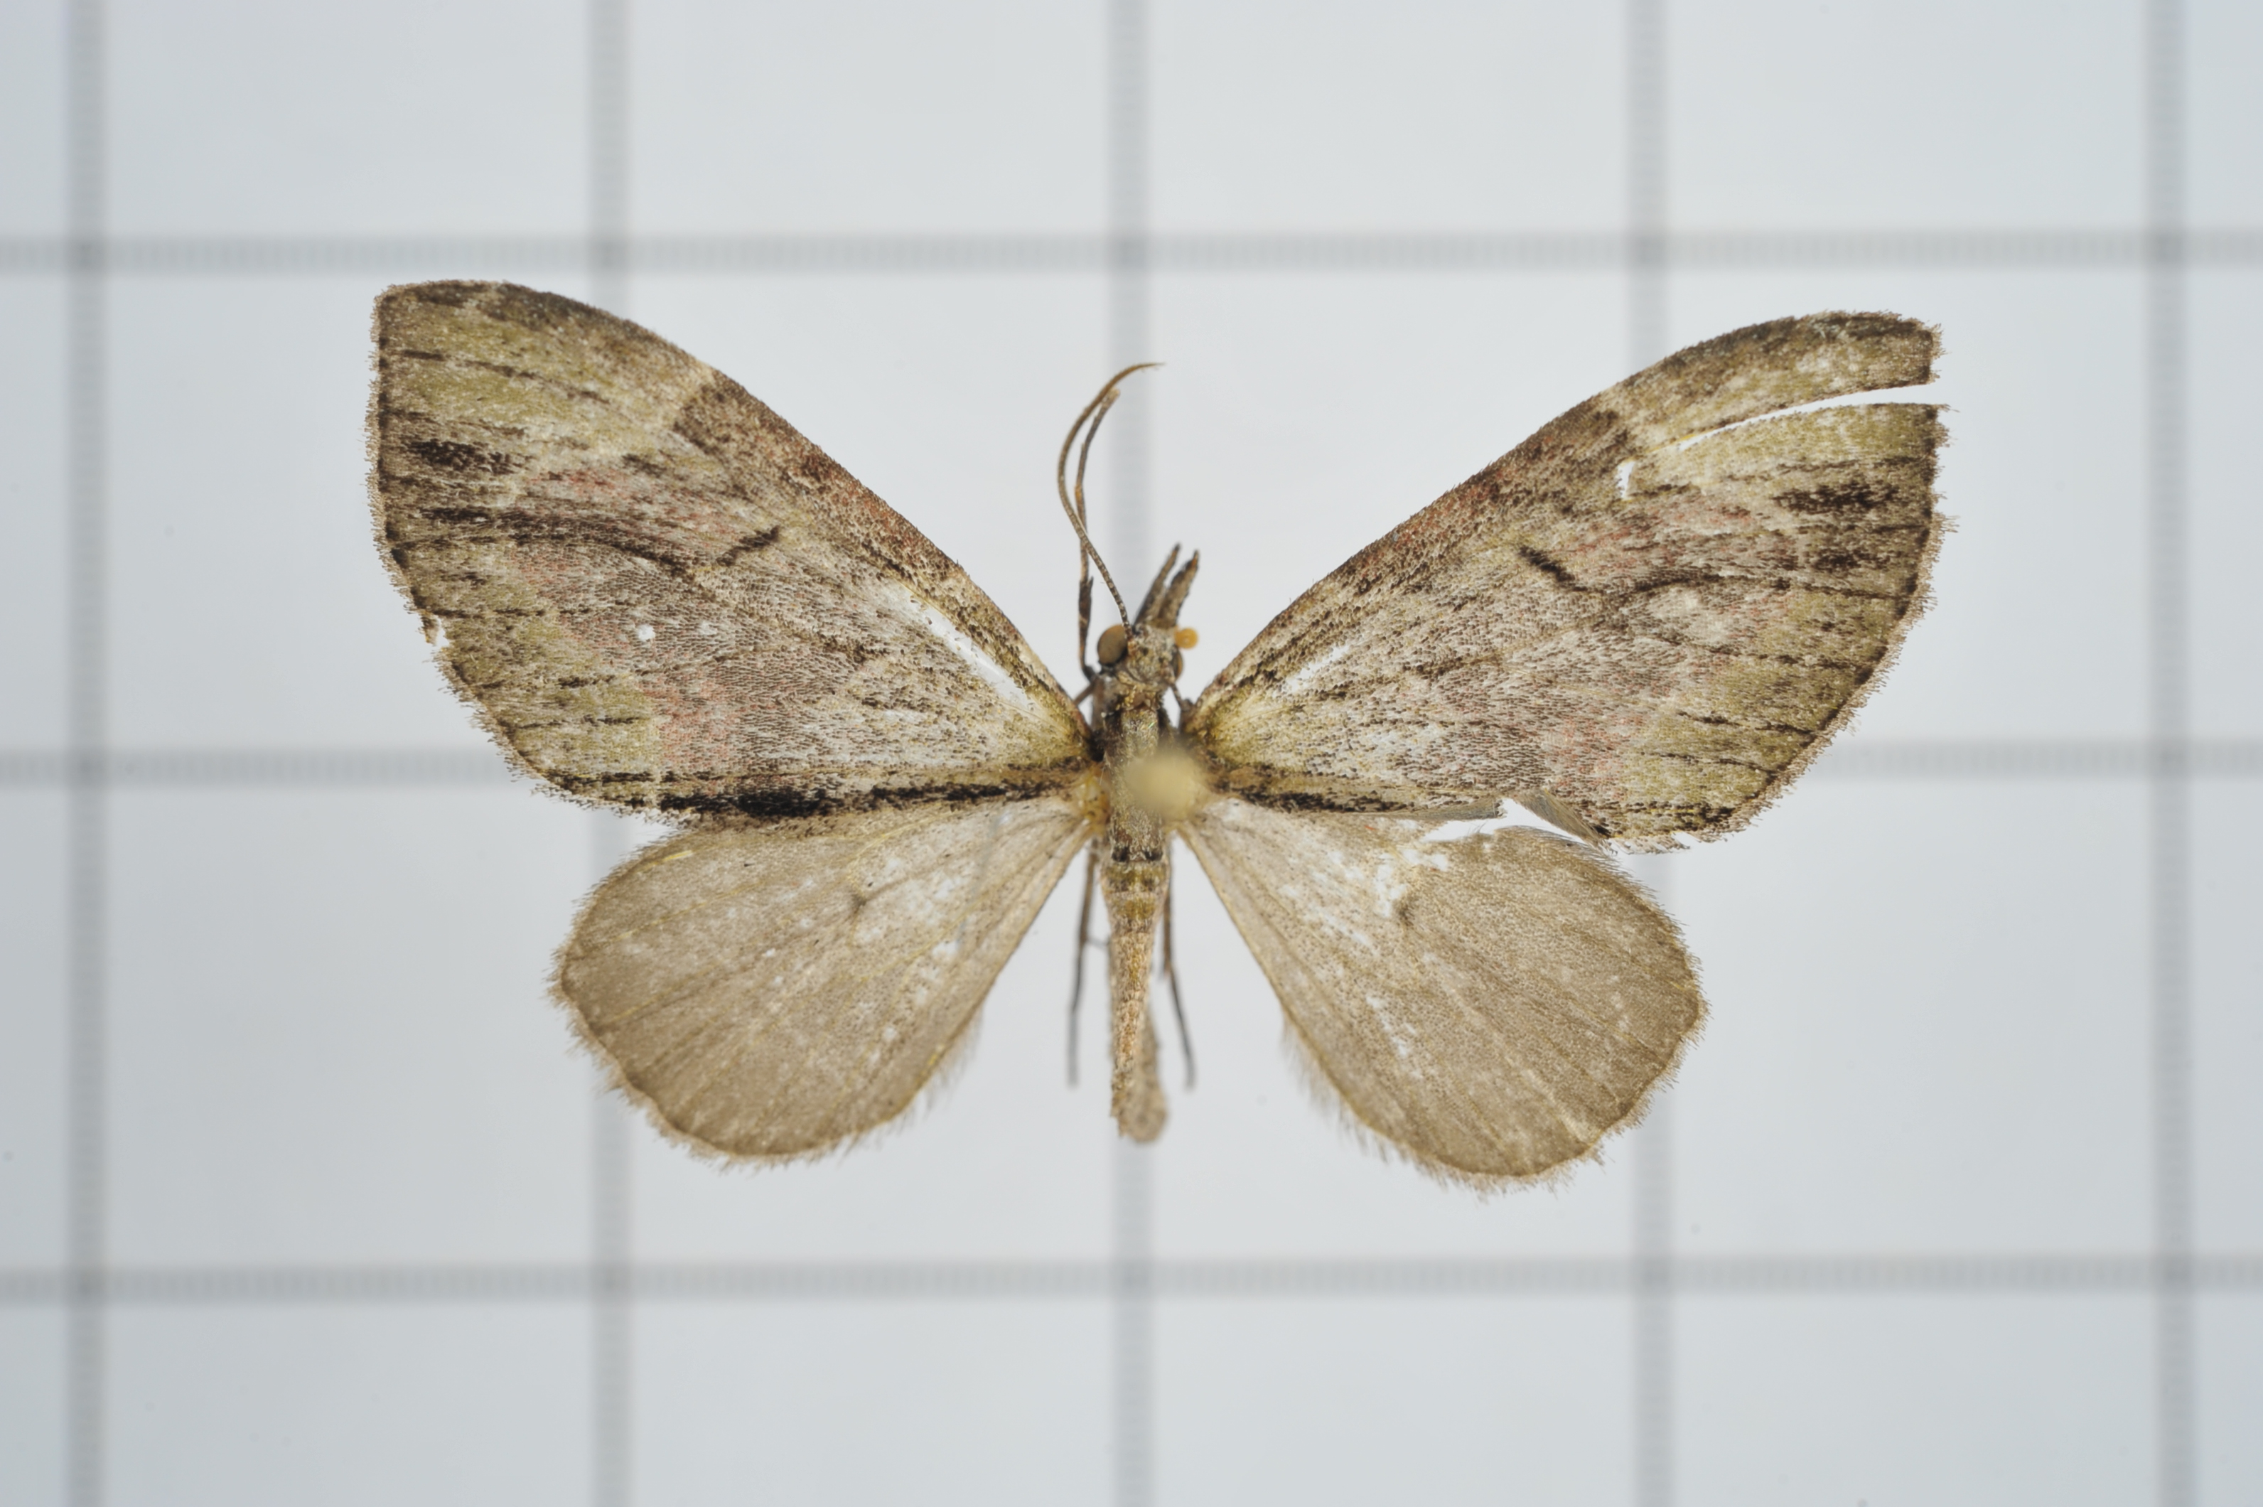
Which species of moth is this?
Epilobophora venipicta
